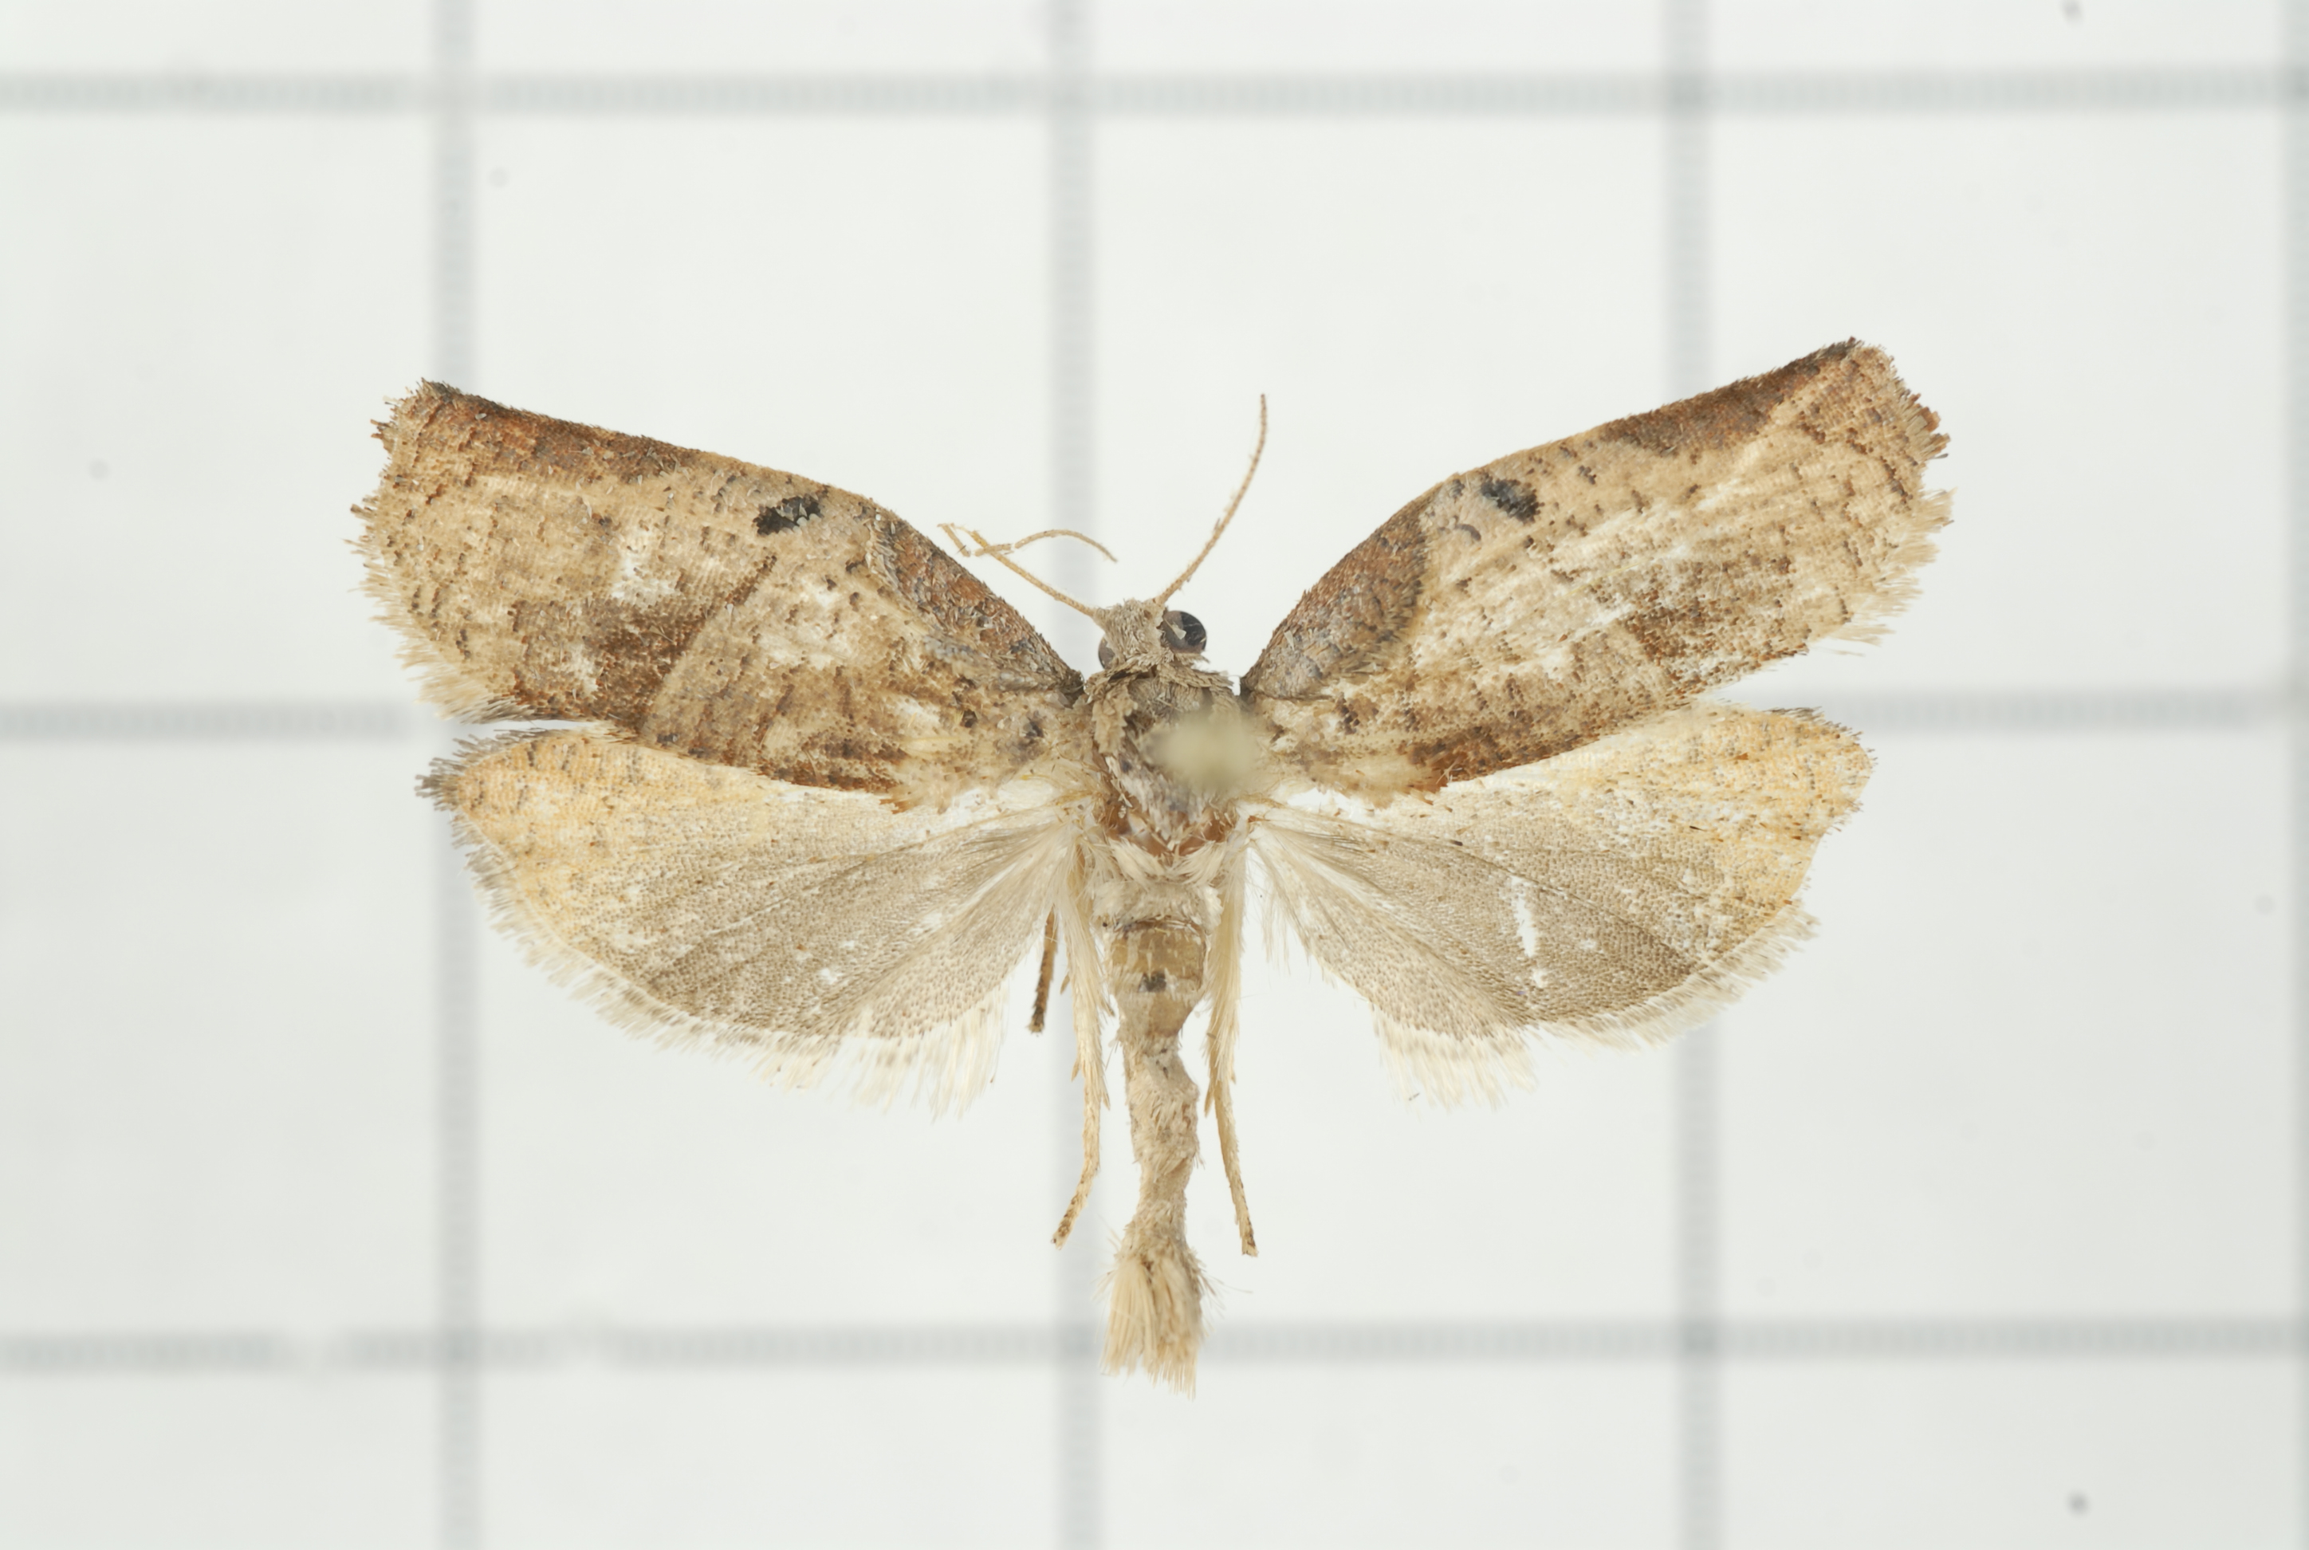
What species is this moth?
Homona magnanima
